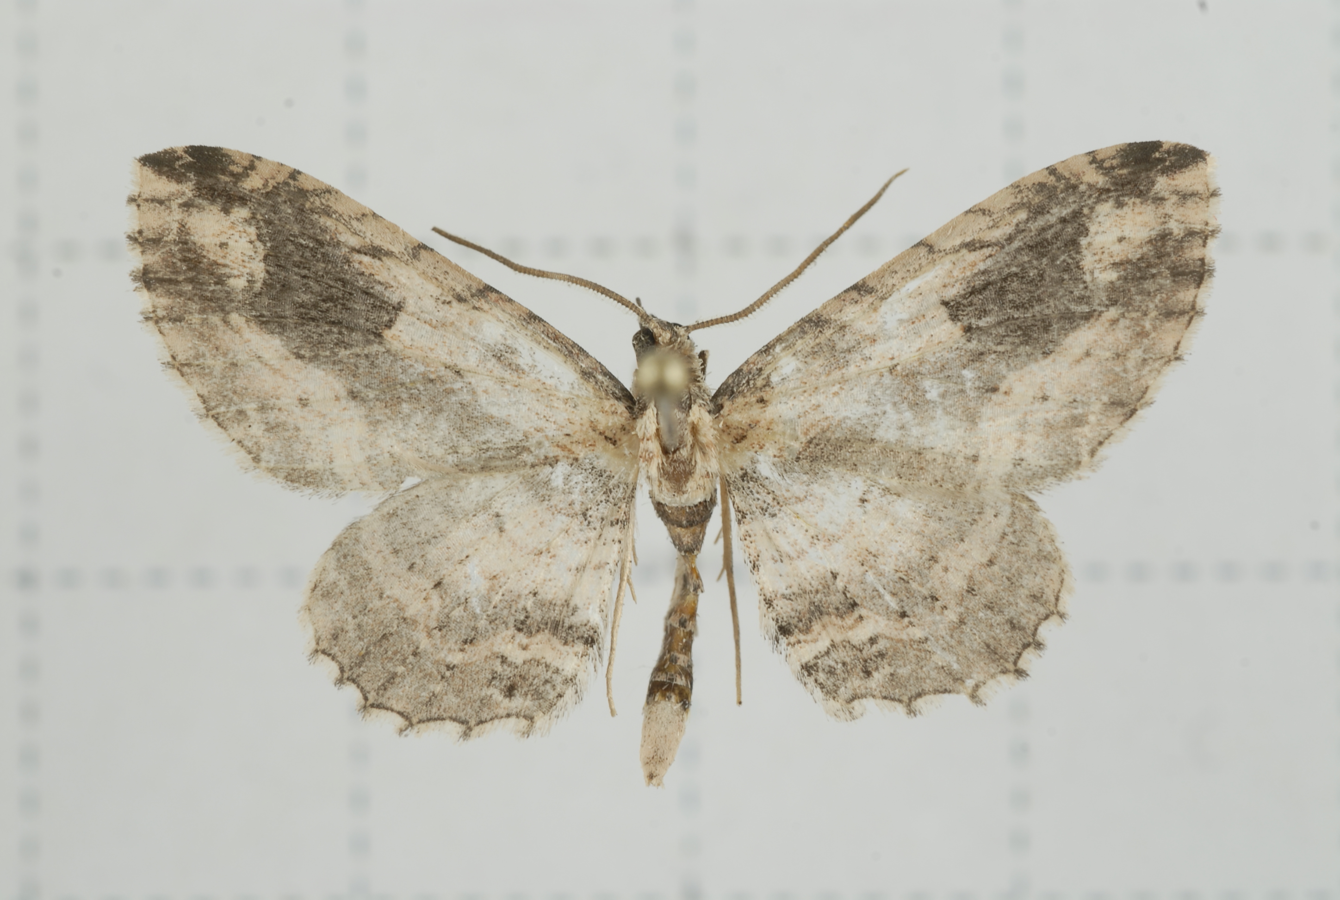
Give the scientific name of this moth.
Ziridava kanshireiensis
